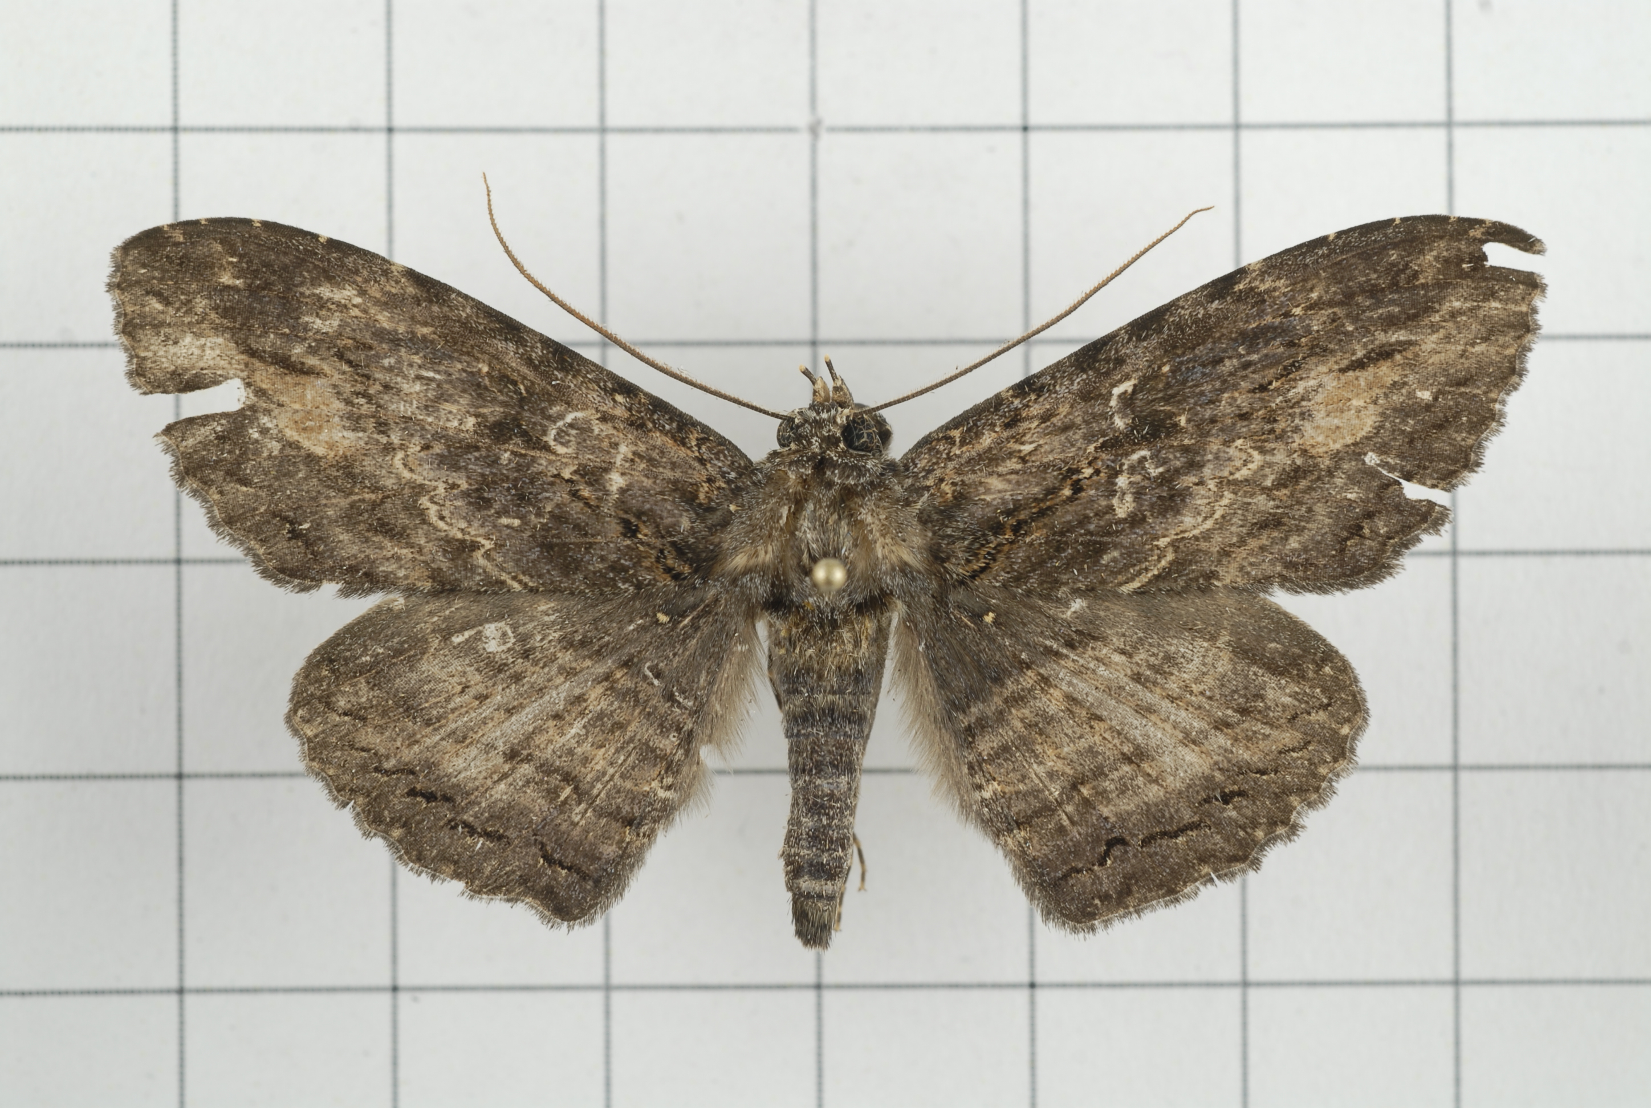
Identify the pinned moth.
Anisoneura salebrosa
